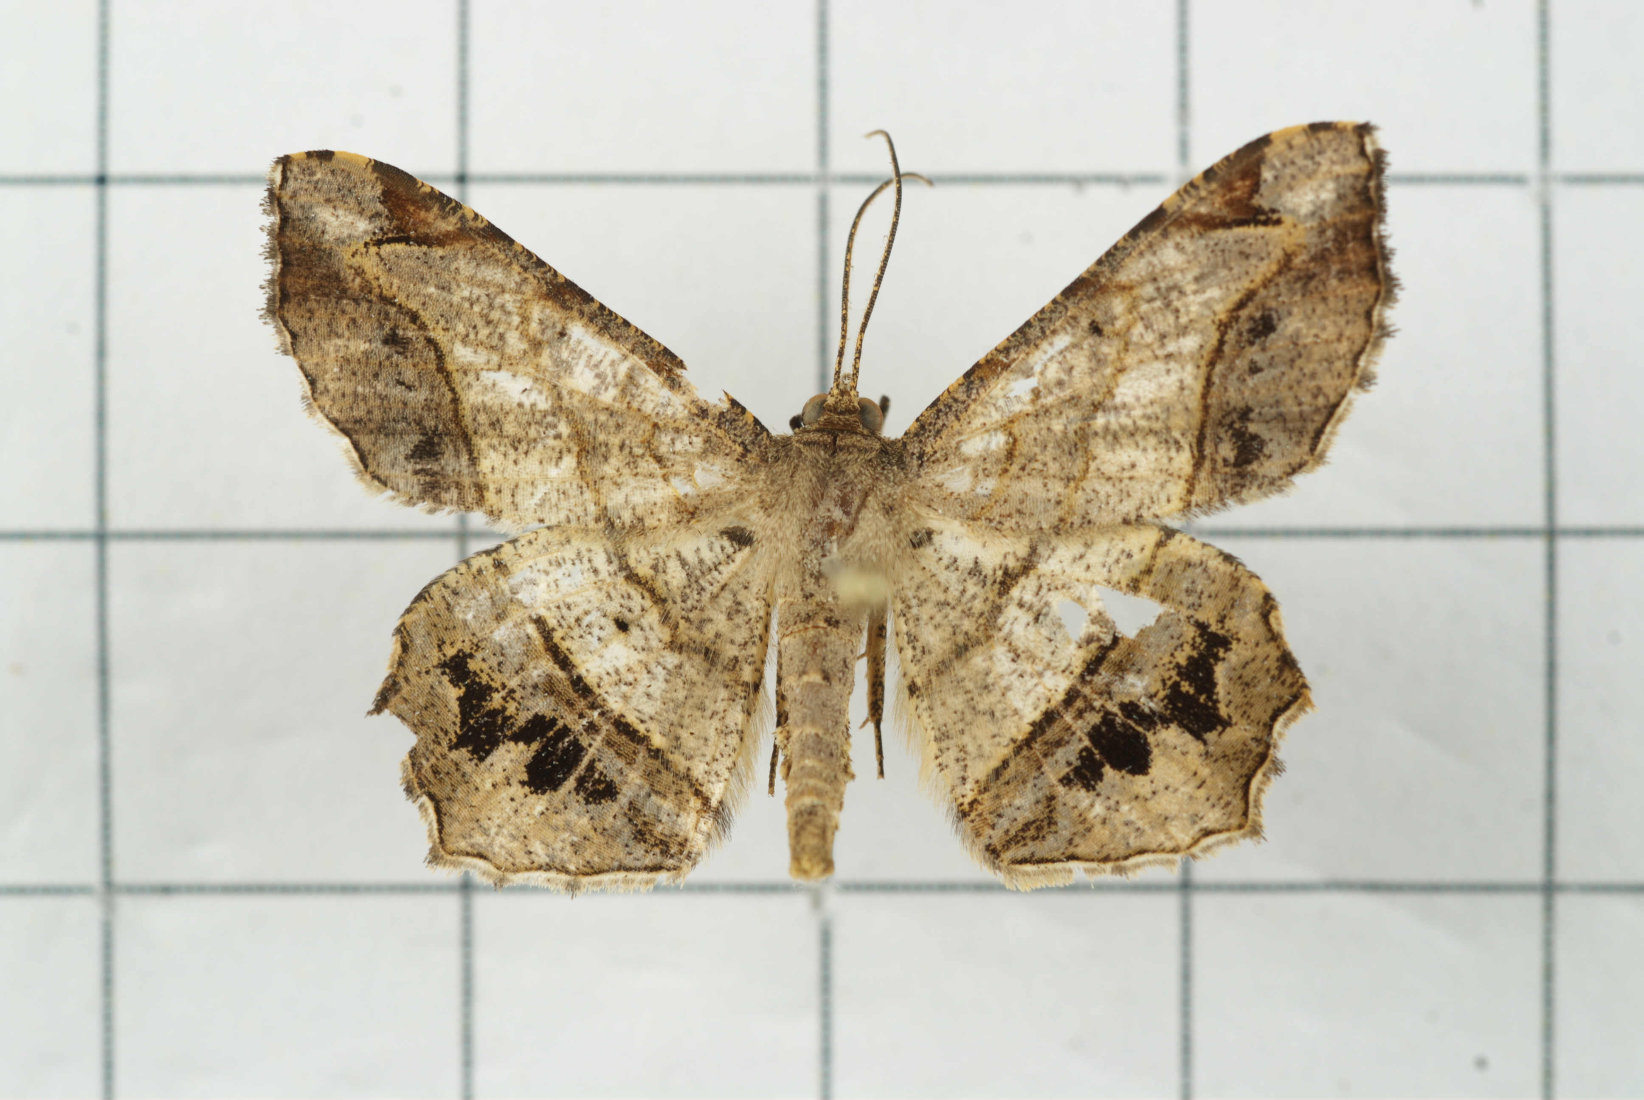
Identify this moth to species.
Chiasmia intermediaria
